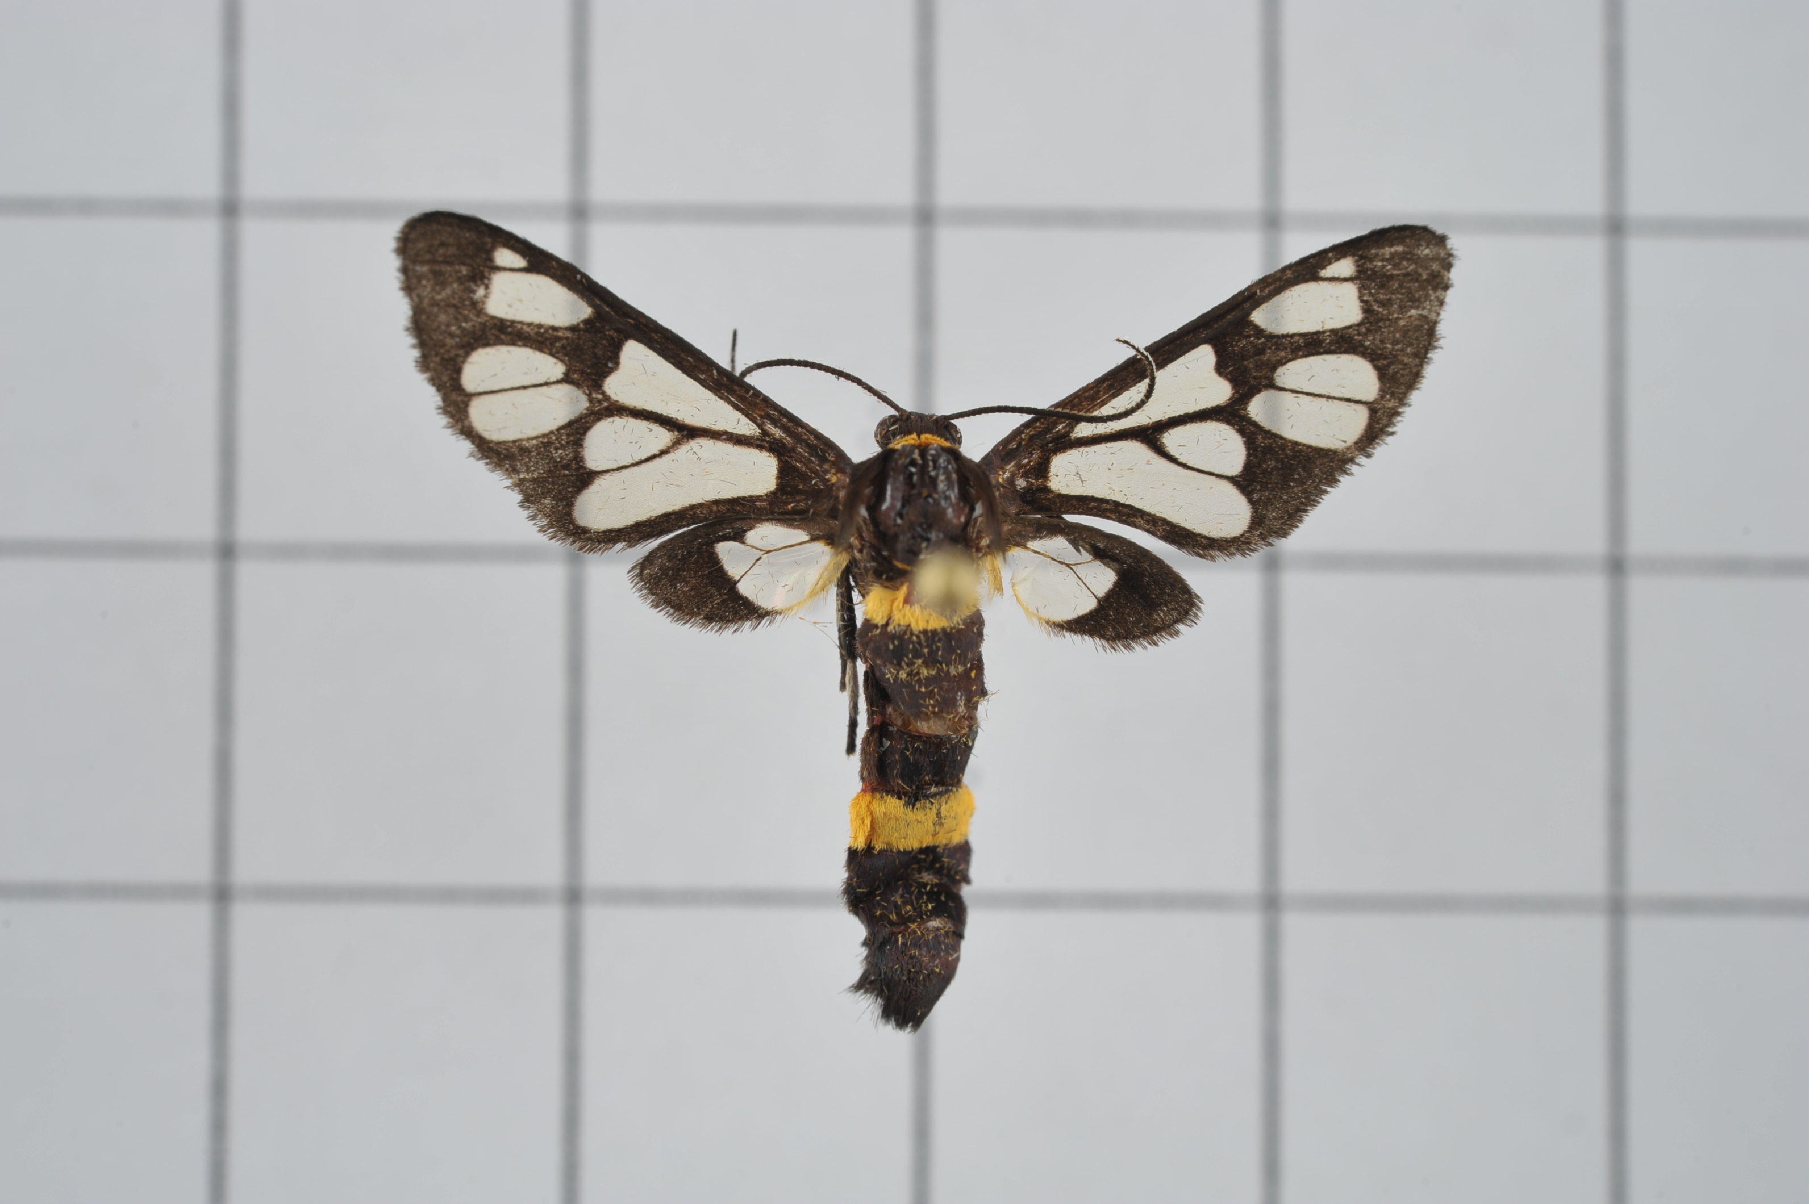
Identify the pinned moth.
Syntomoides imaon
